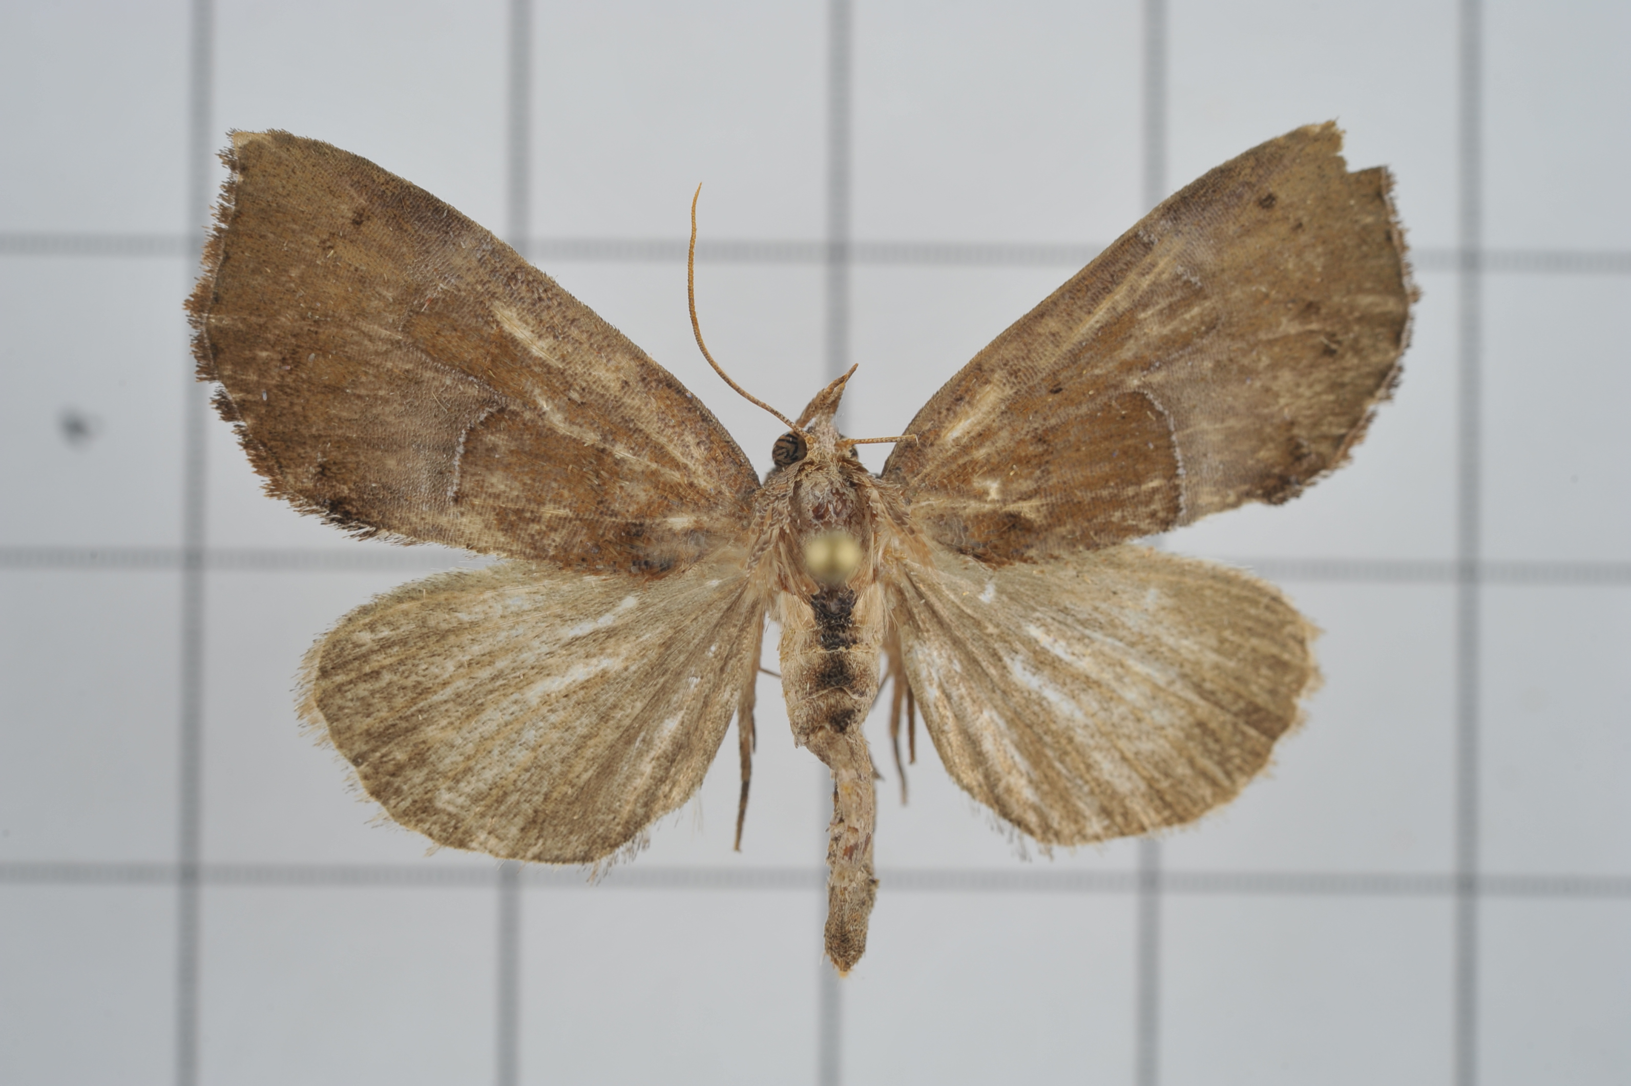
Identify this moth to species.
Hepatica indentalis
